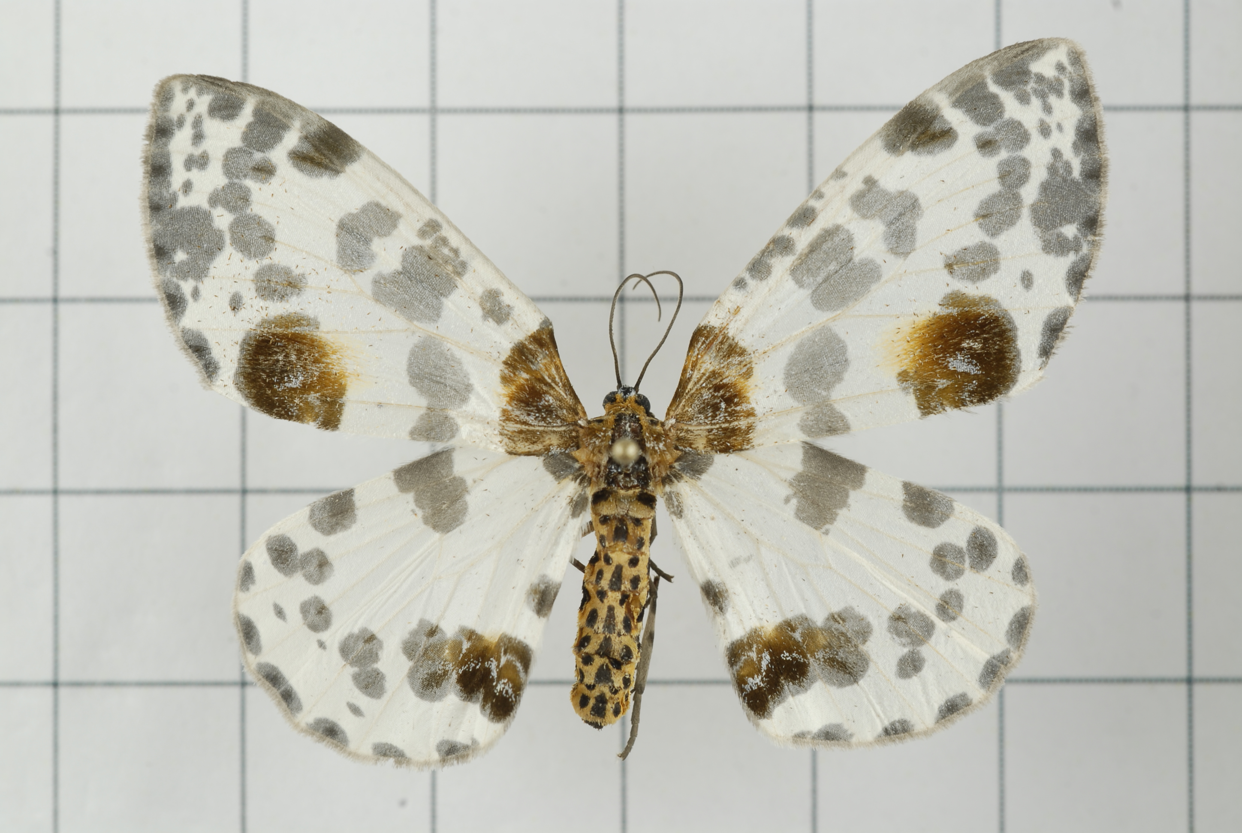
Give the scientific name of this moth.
Abraxas formosilluminata
